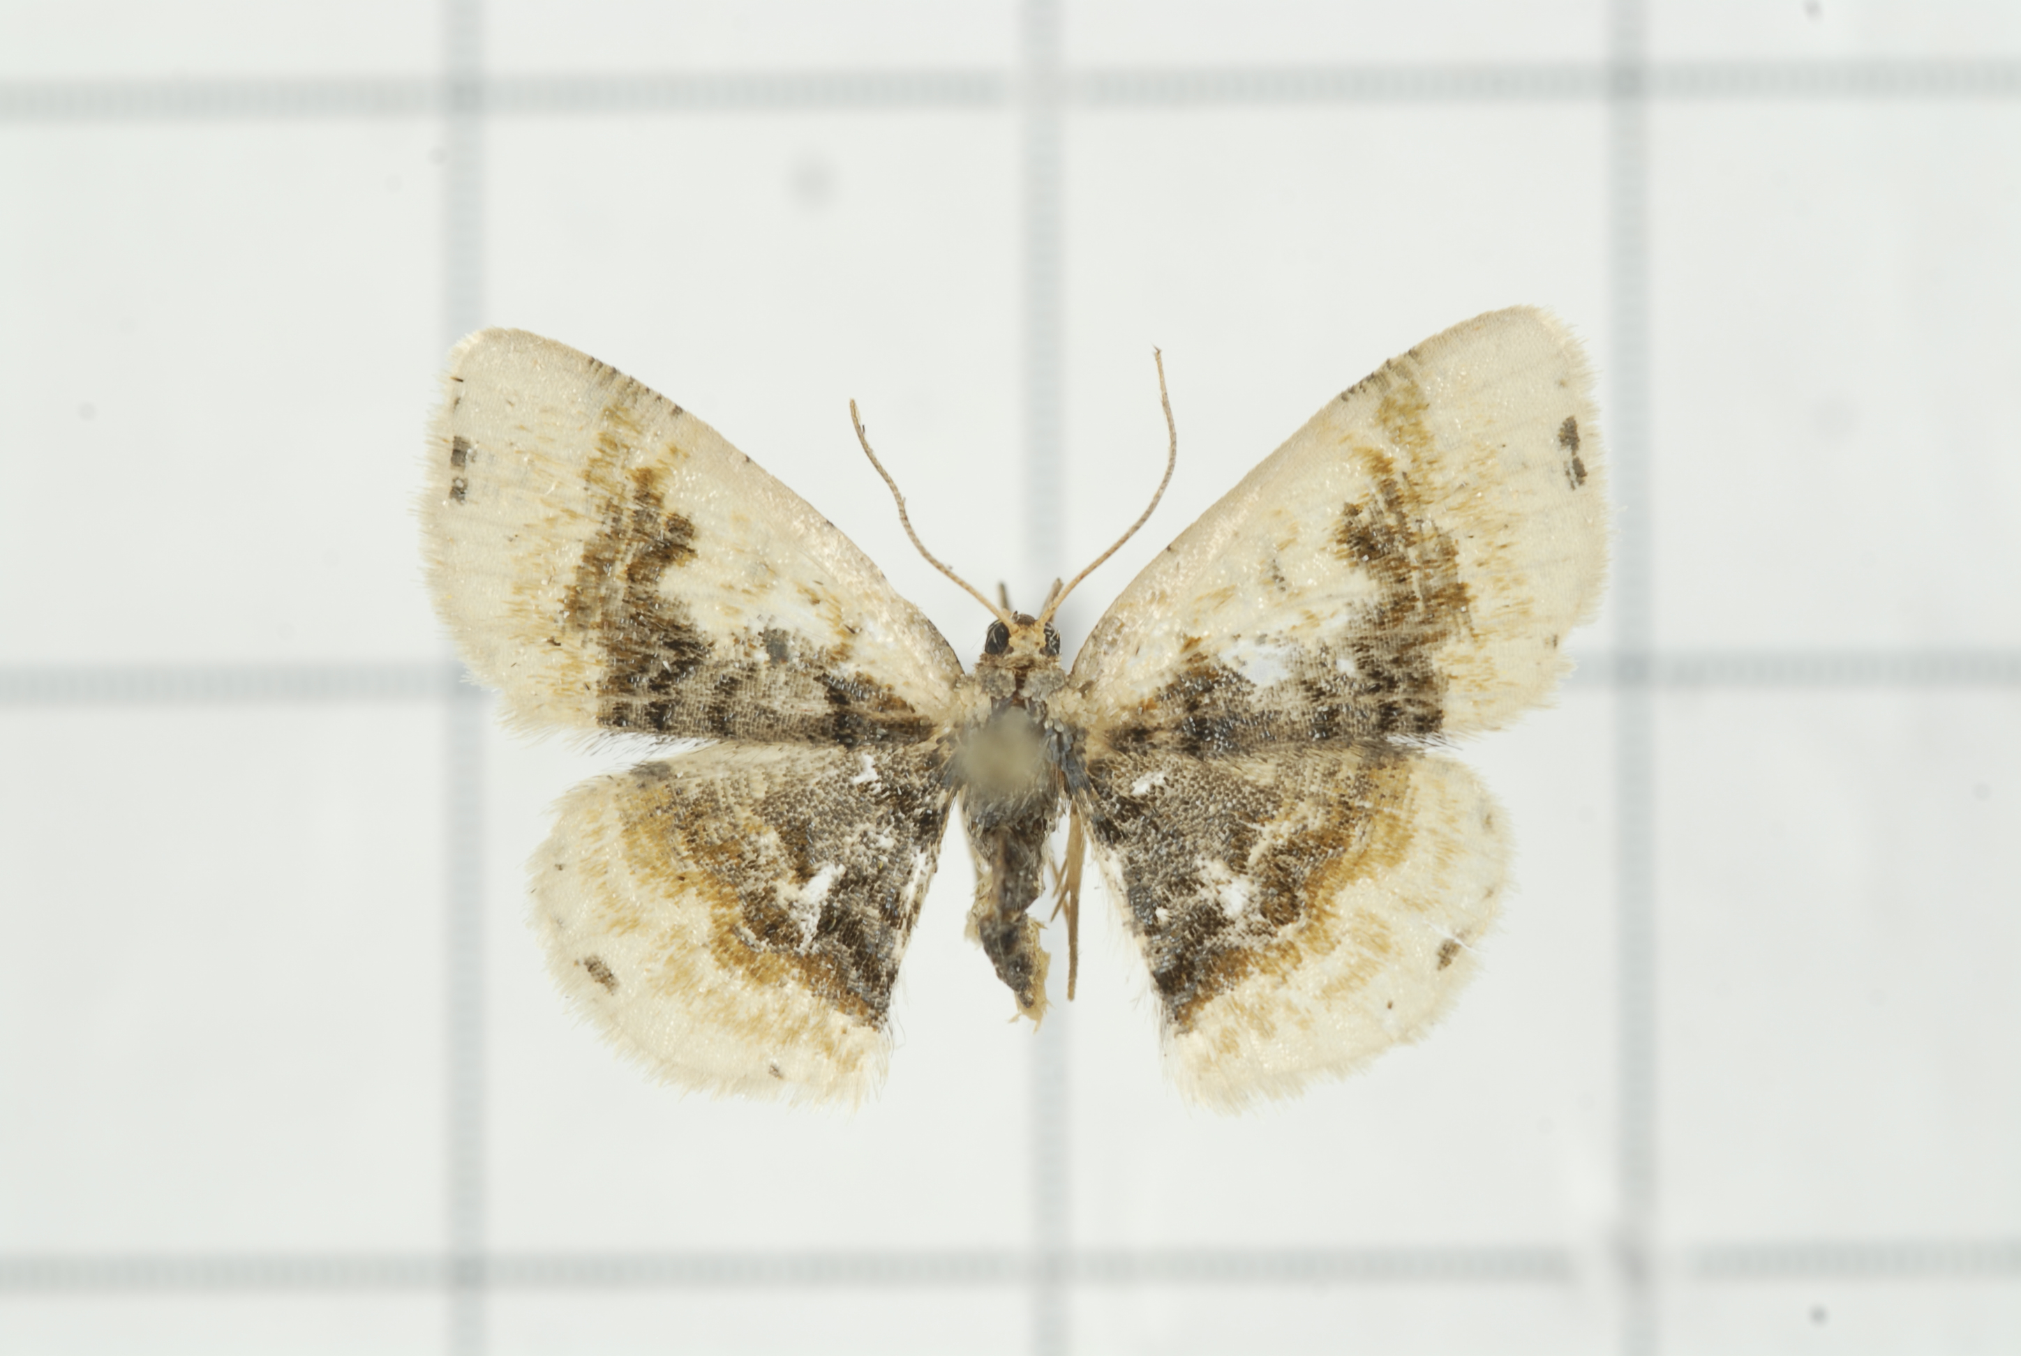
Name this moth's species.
Ninodes splendens
